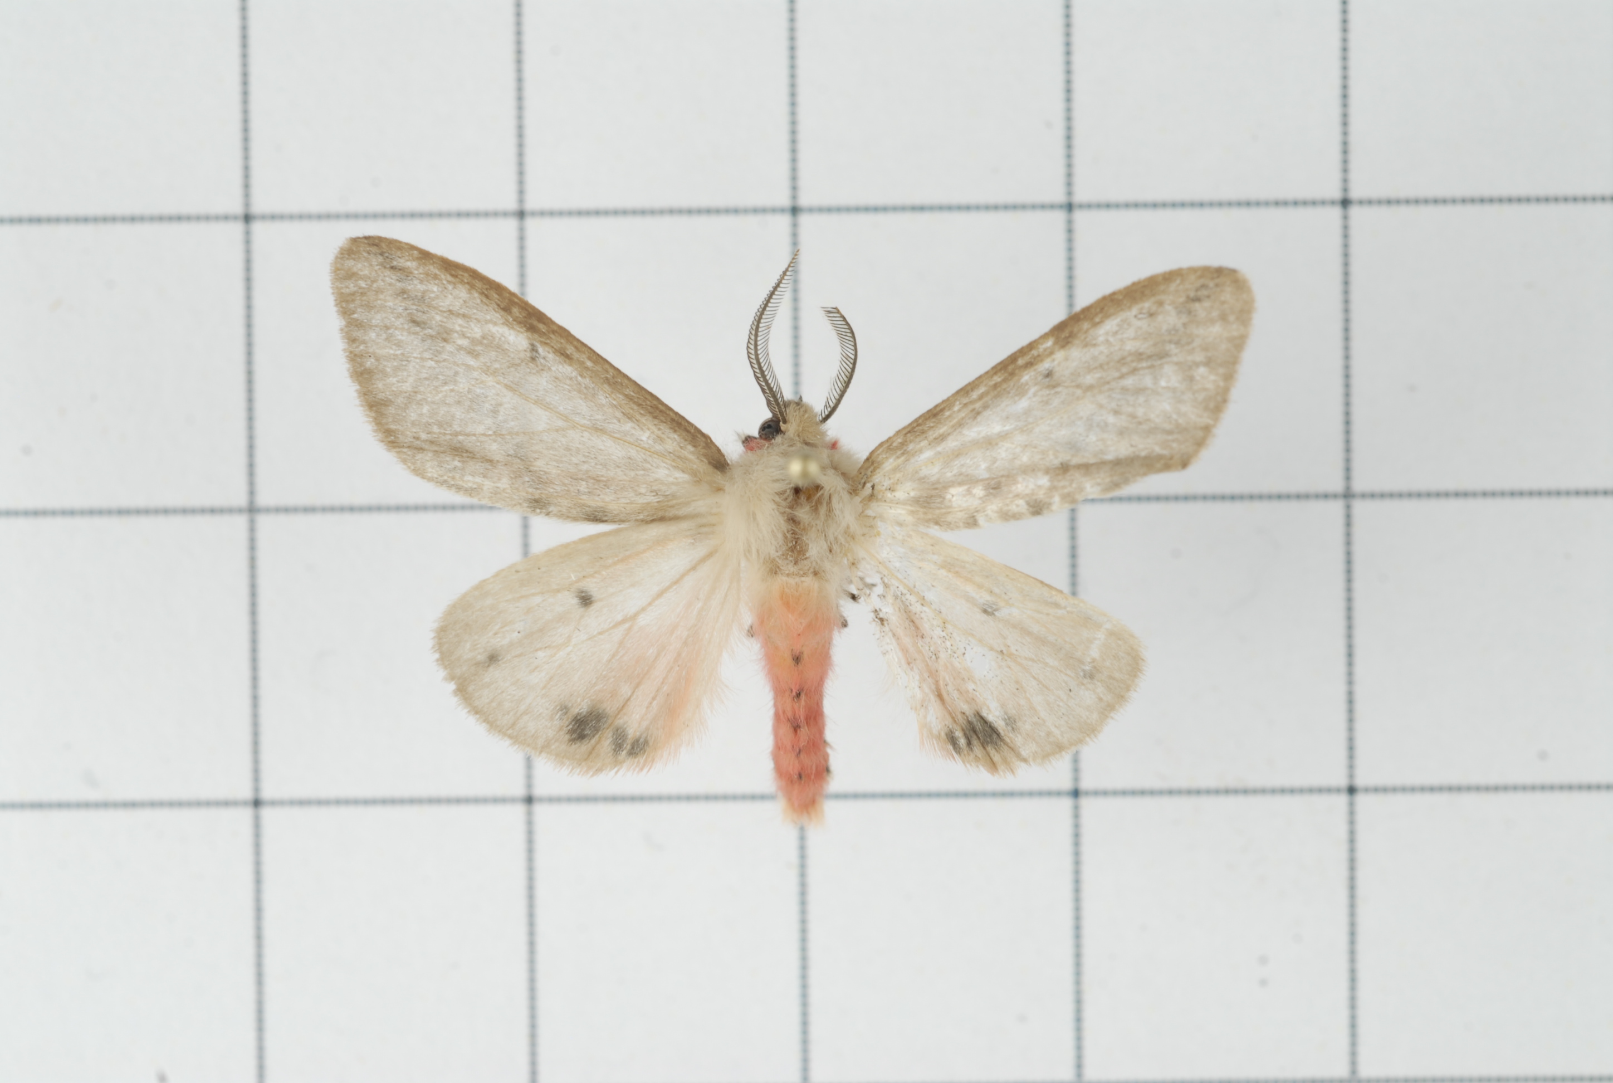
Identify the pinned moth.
Lemyra fallaciosa
